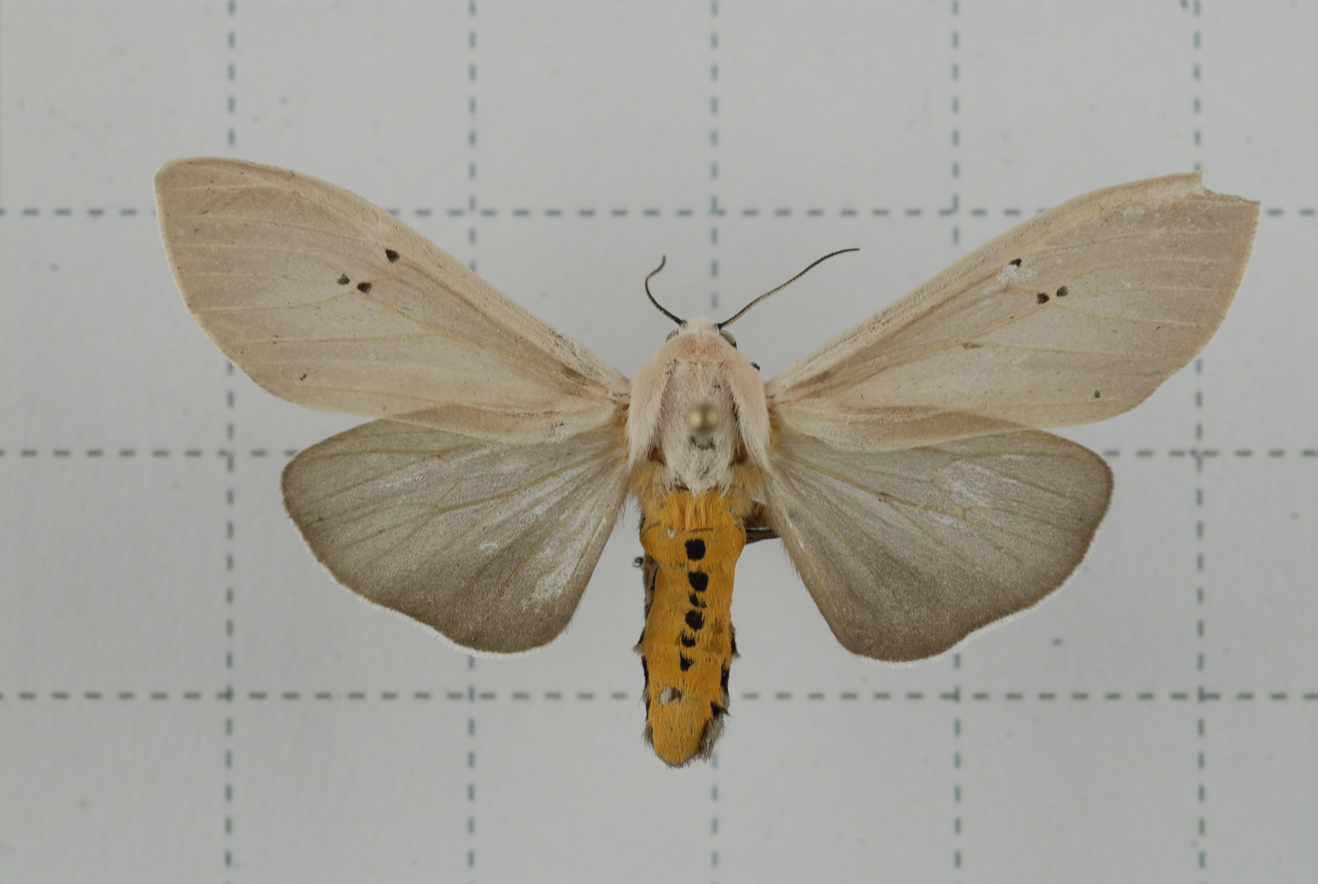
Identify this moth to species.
Creatonotos transiens koni
